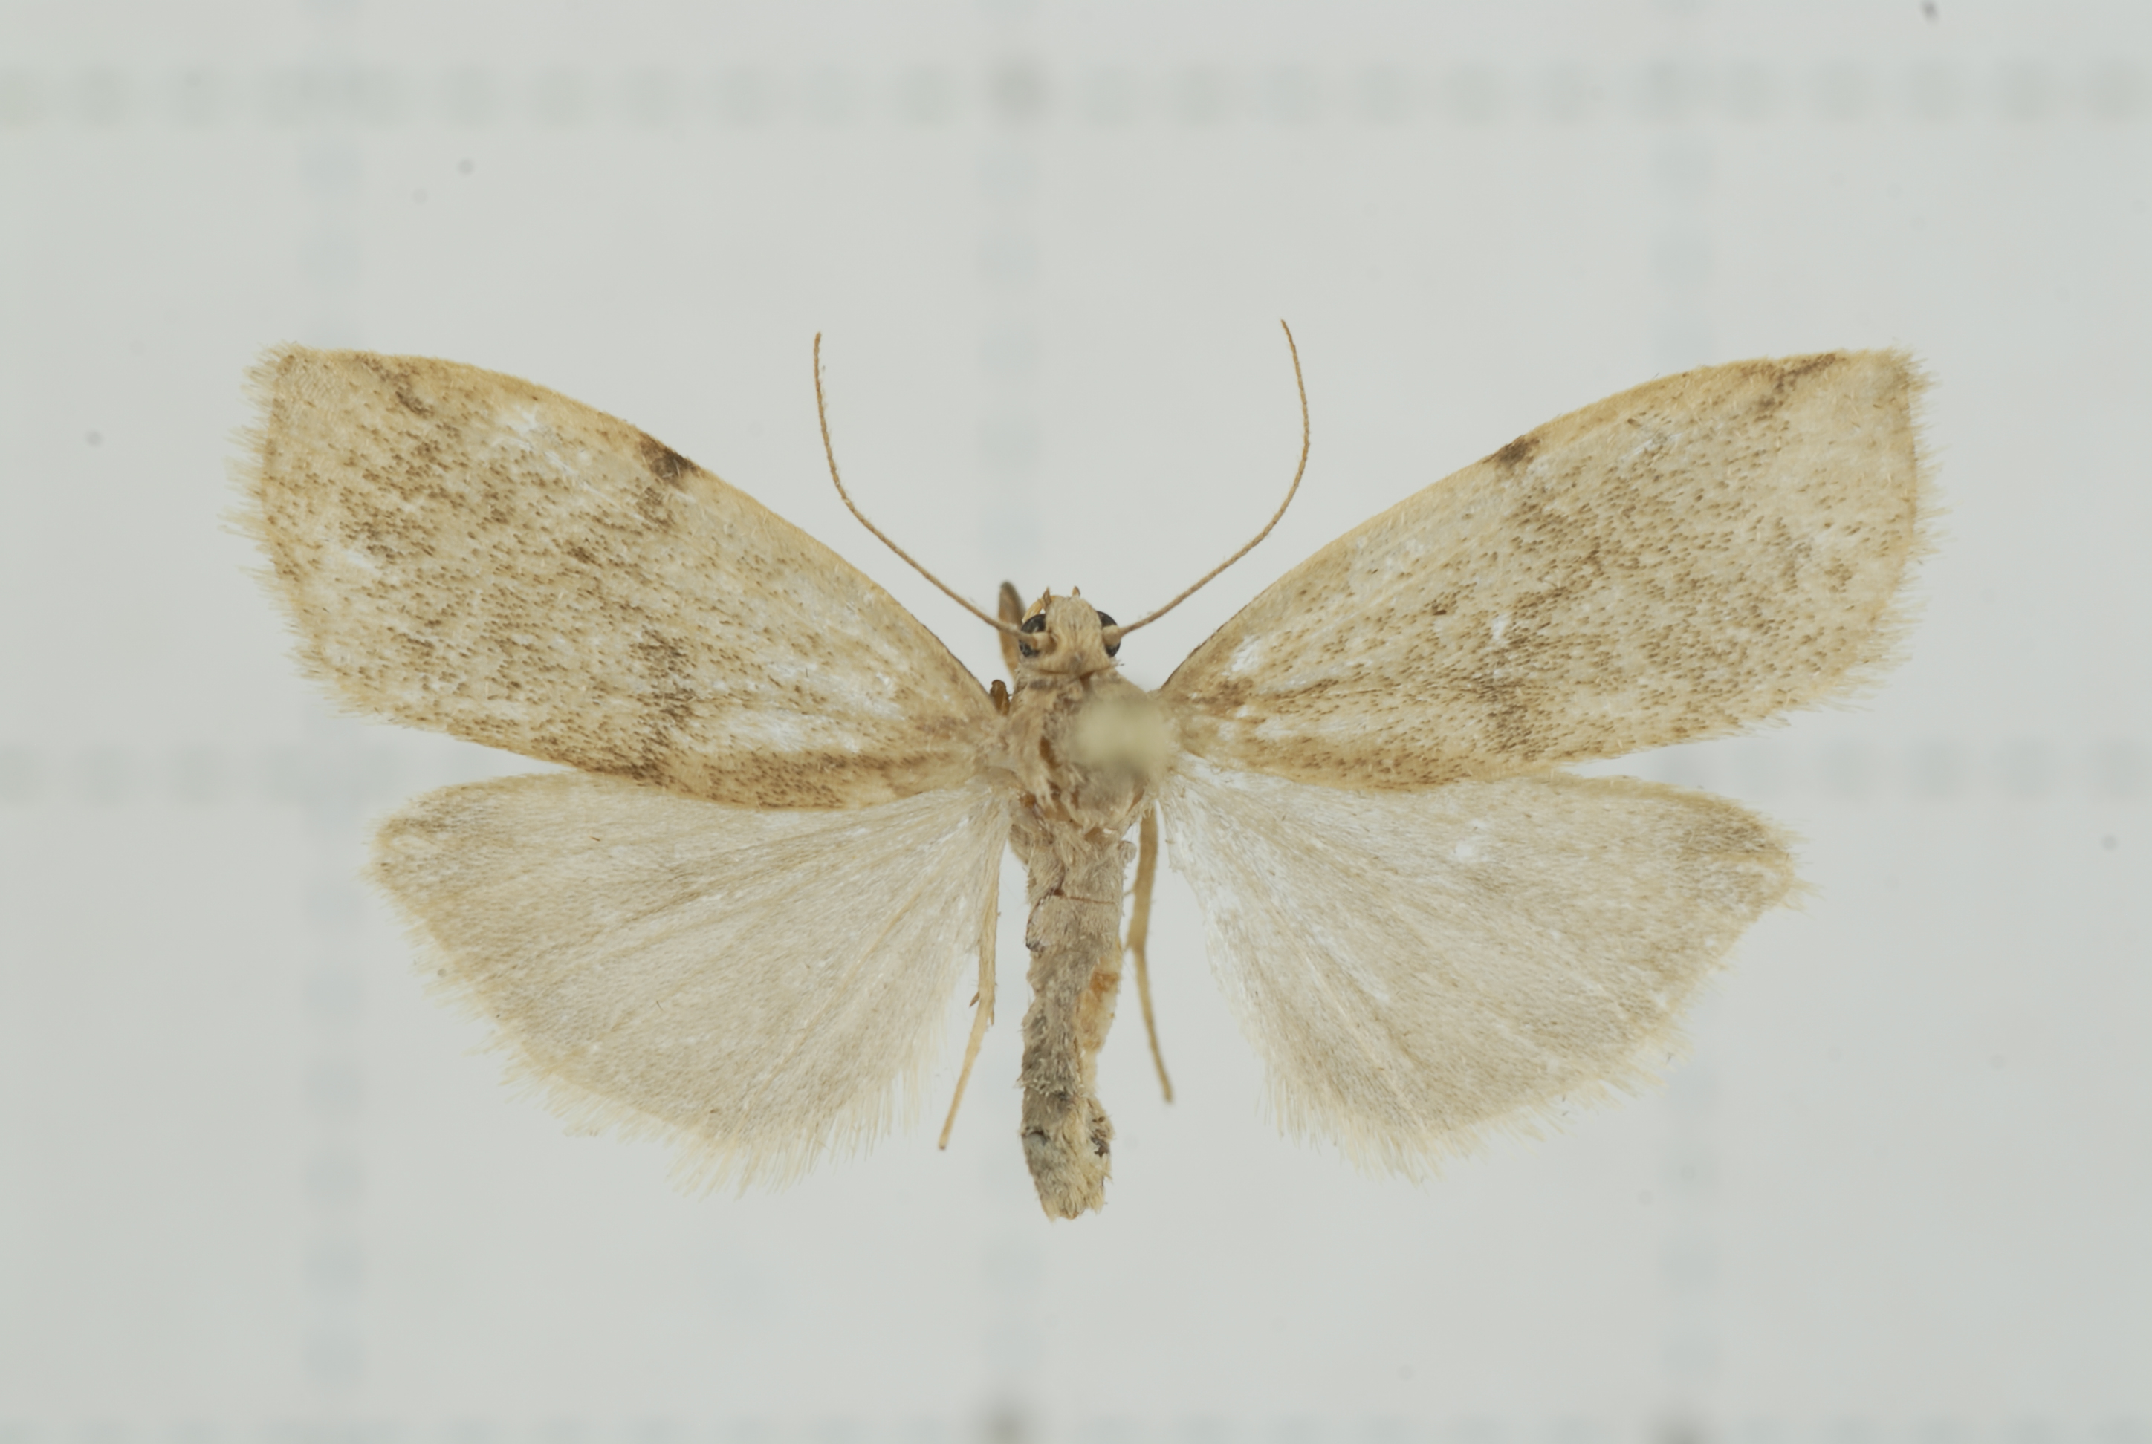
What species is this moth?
Mithuna arizana
